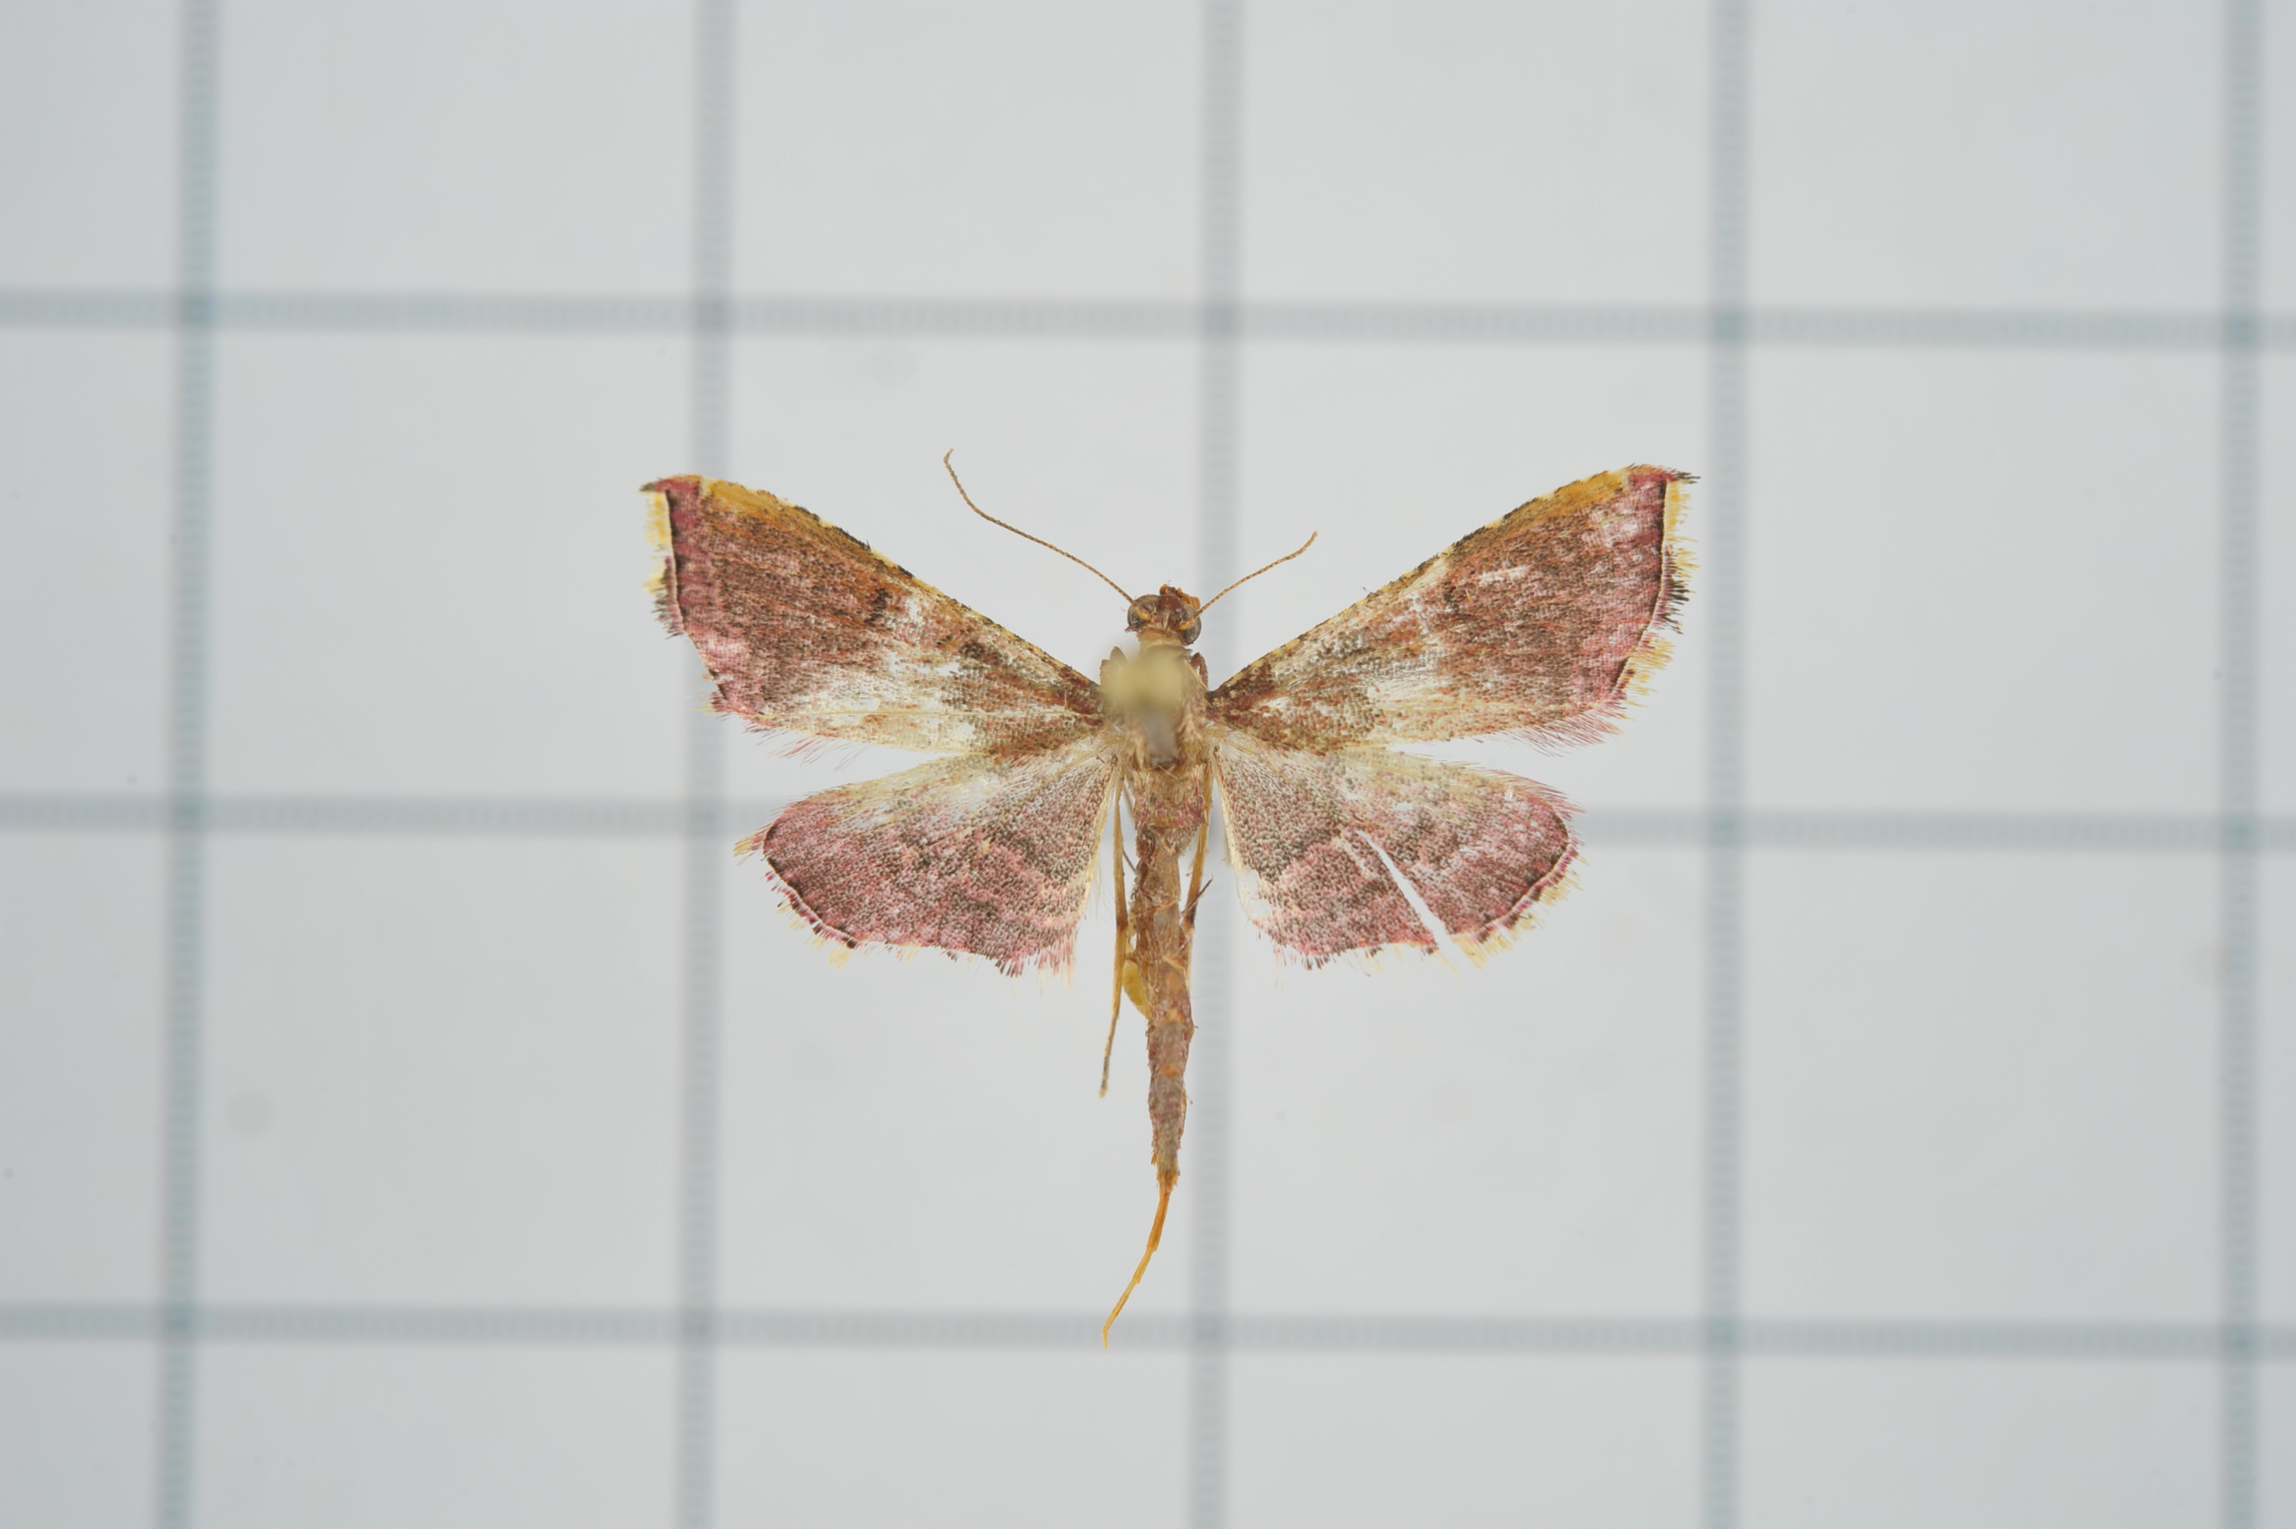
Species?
Endotricha olivacealis
